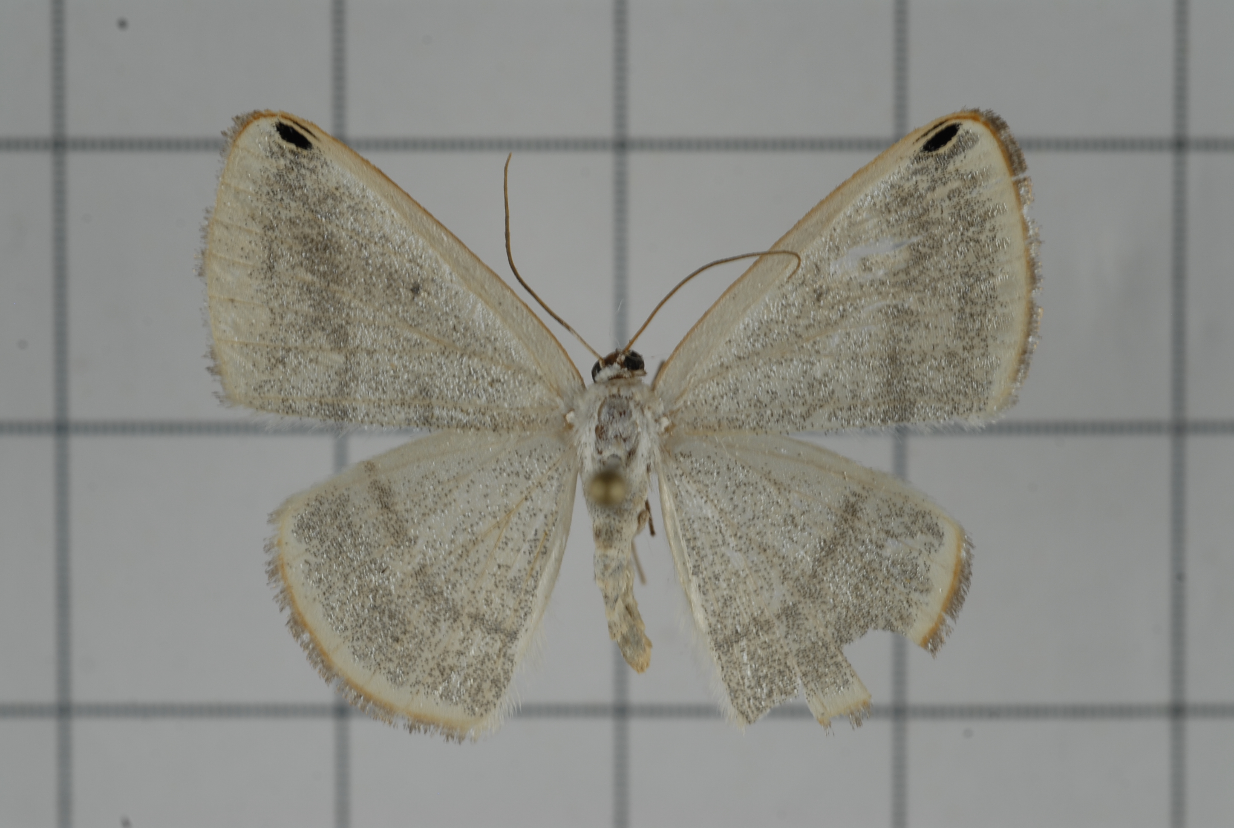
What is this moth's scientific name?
Lomographa percnosticta
